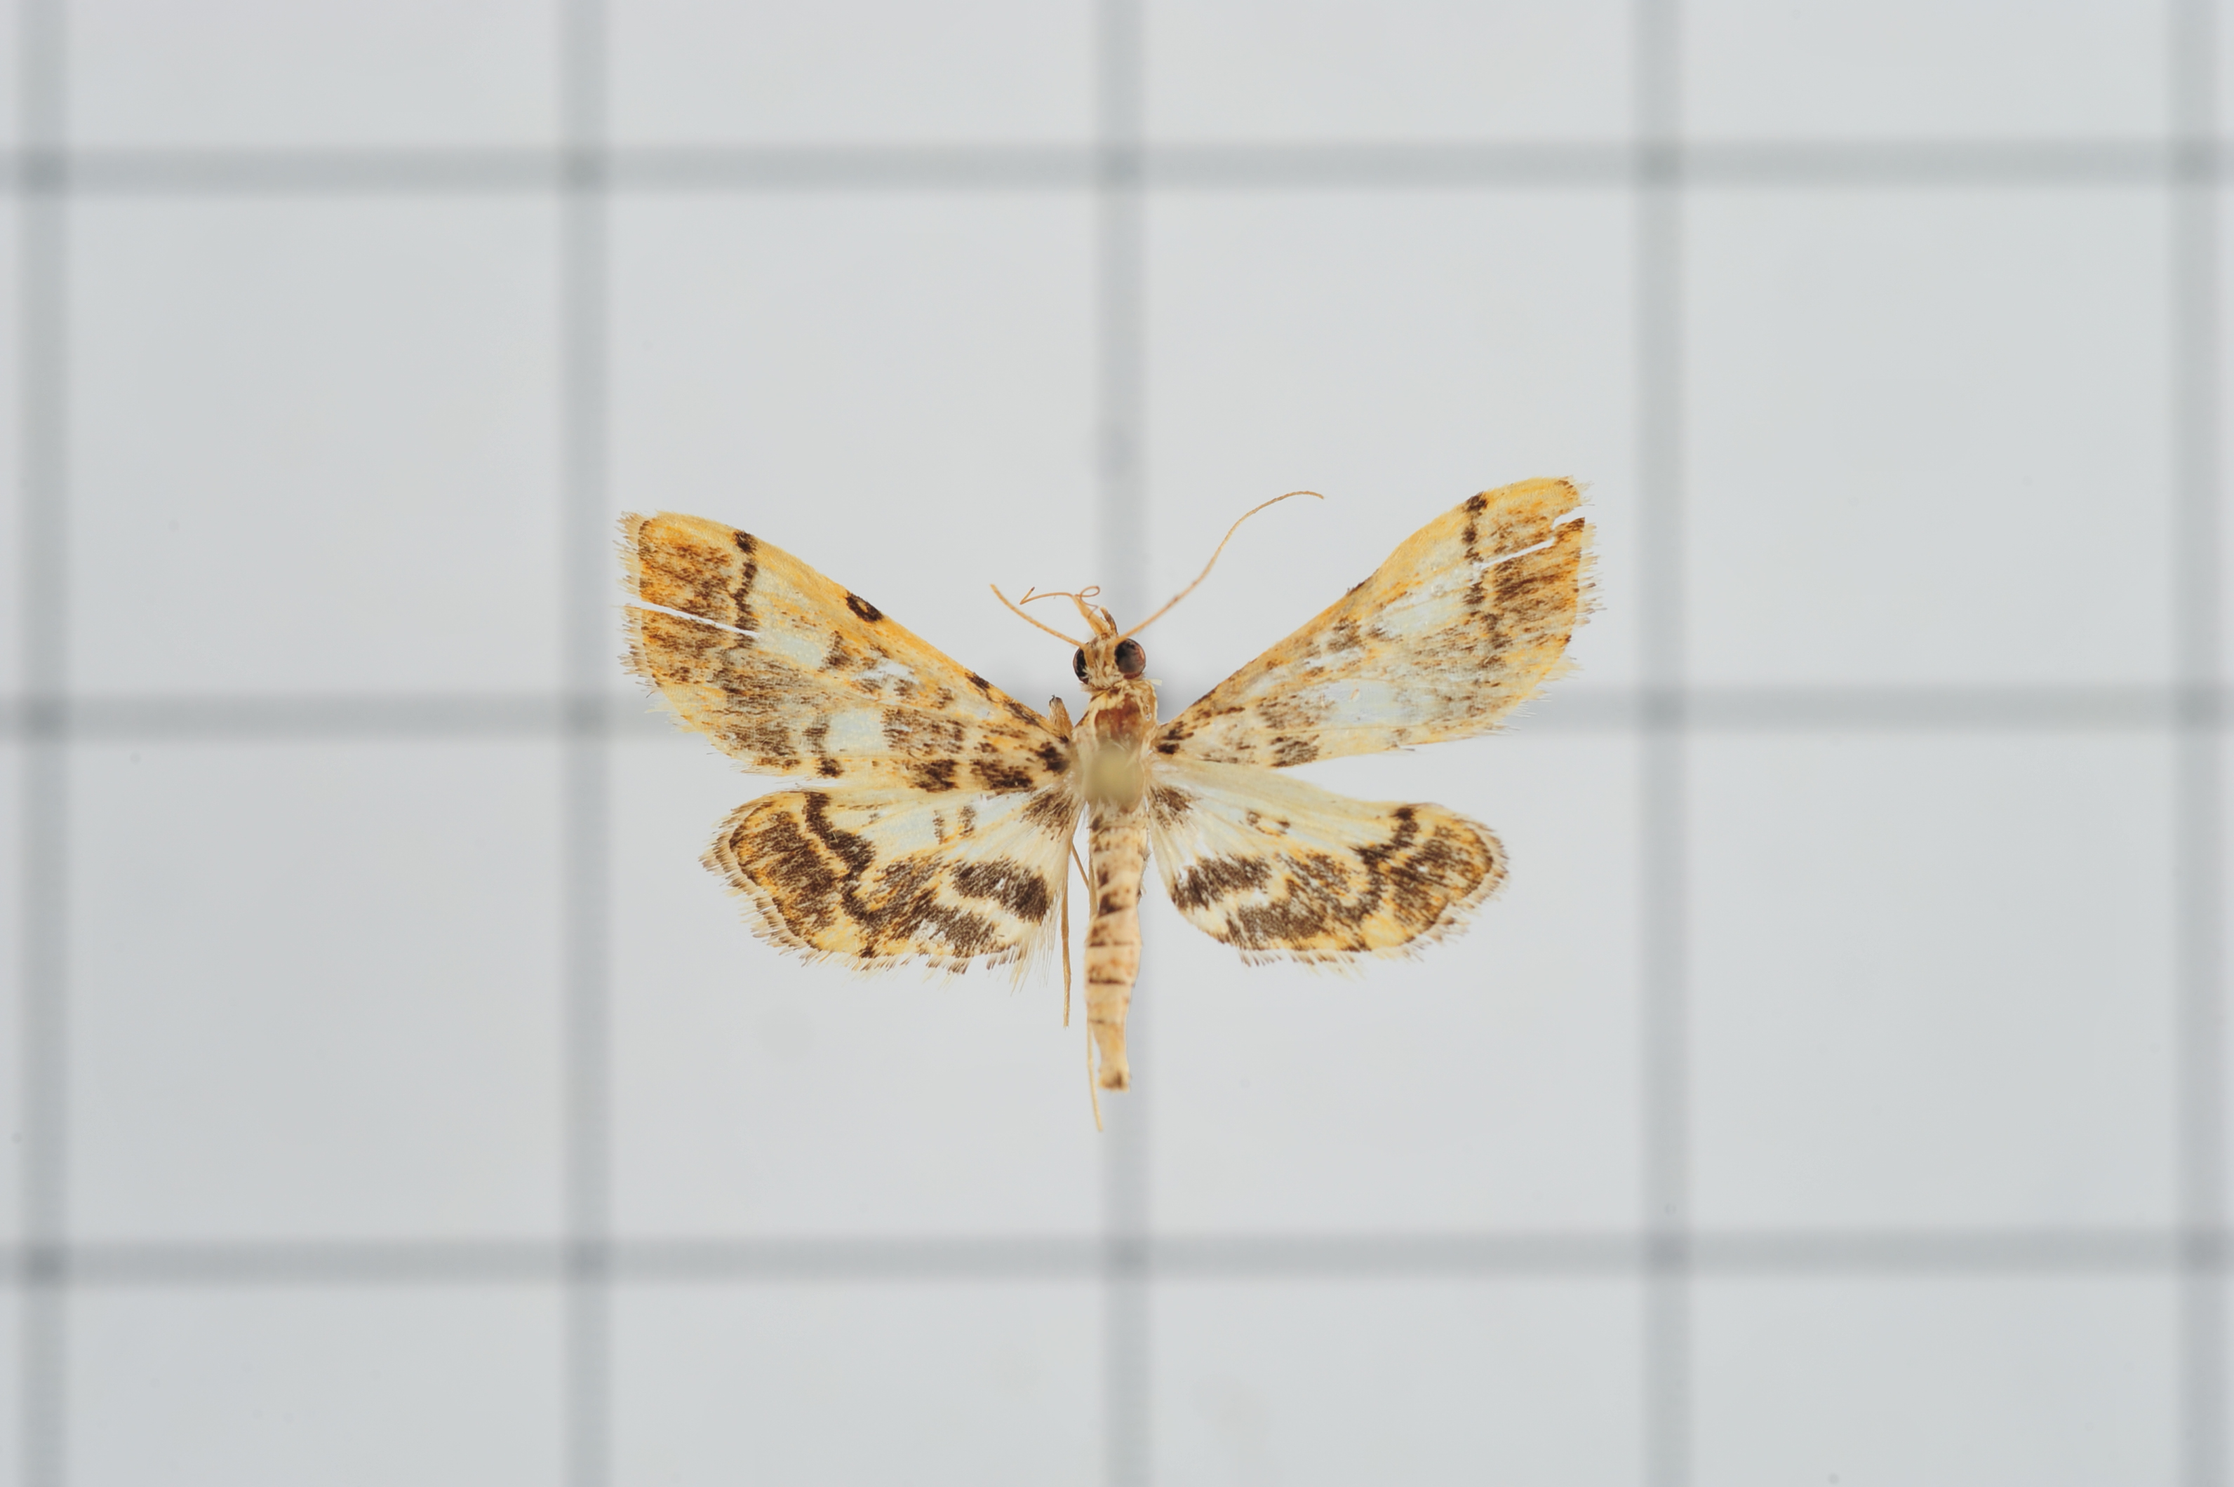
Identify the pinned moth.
Lamprosema commixta
